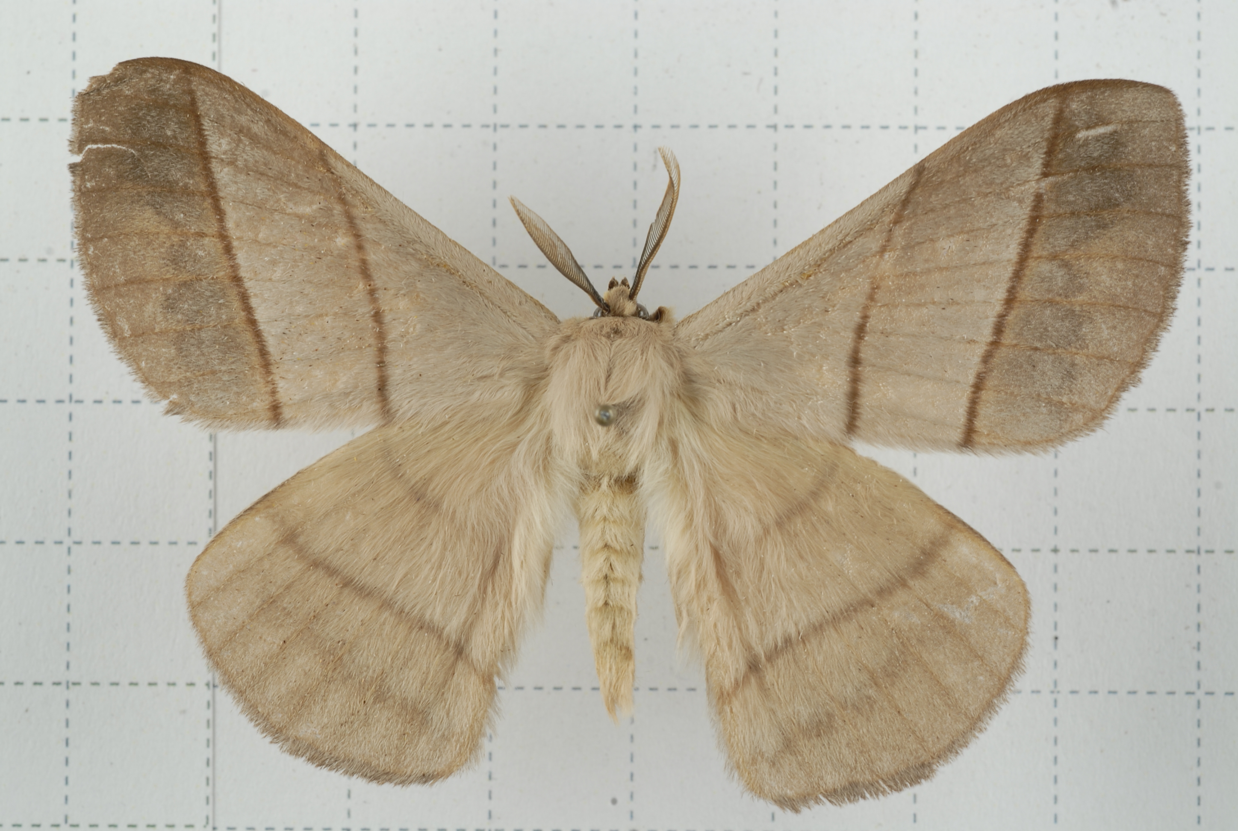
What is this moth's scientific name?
Palirisa cervina formosana
